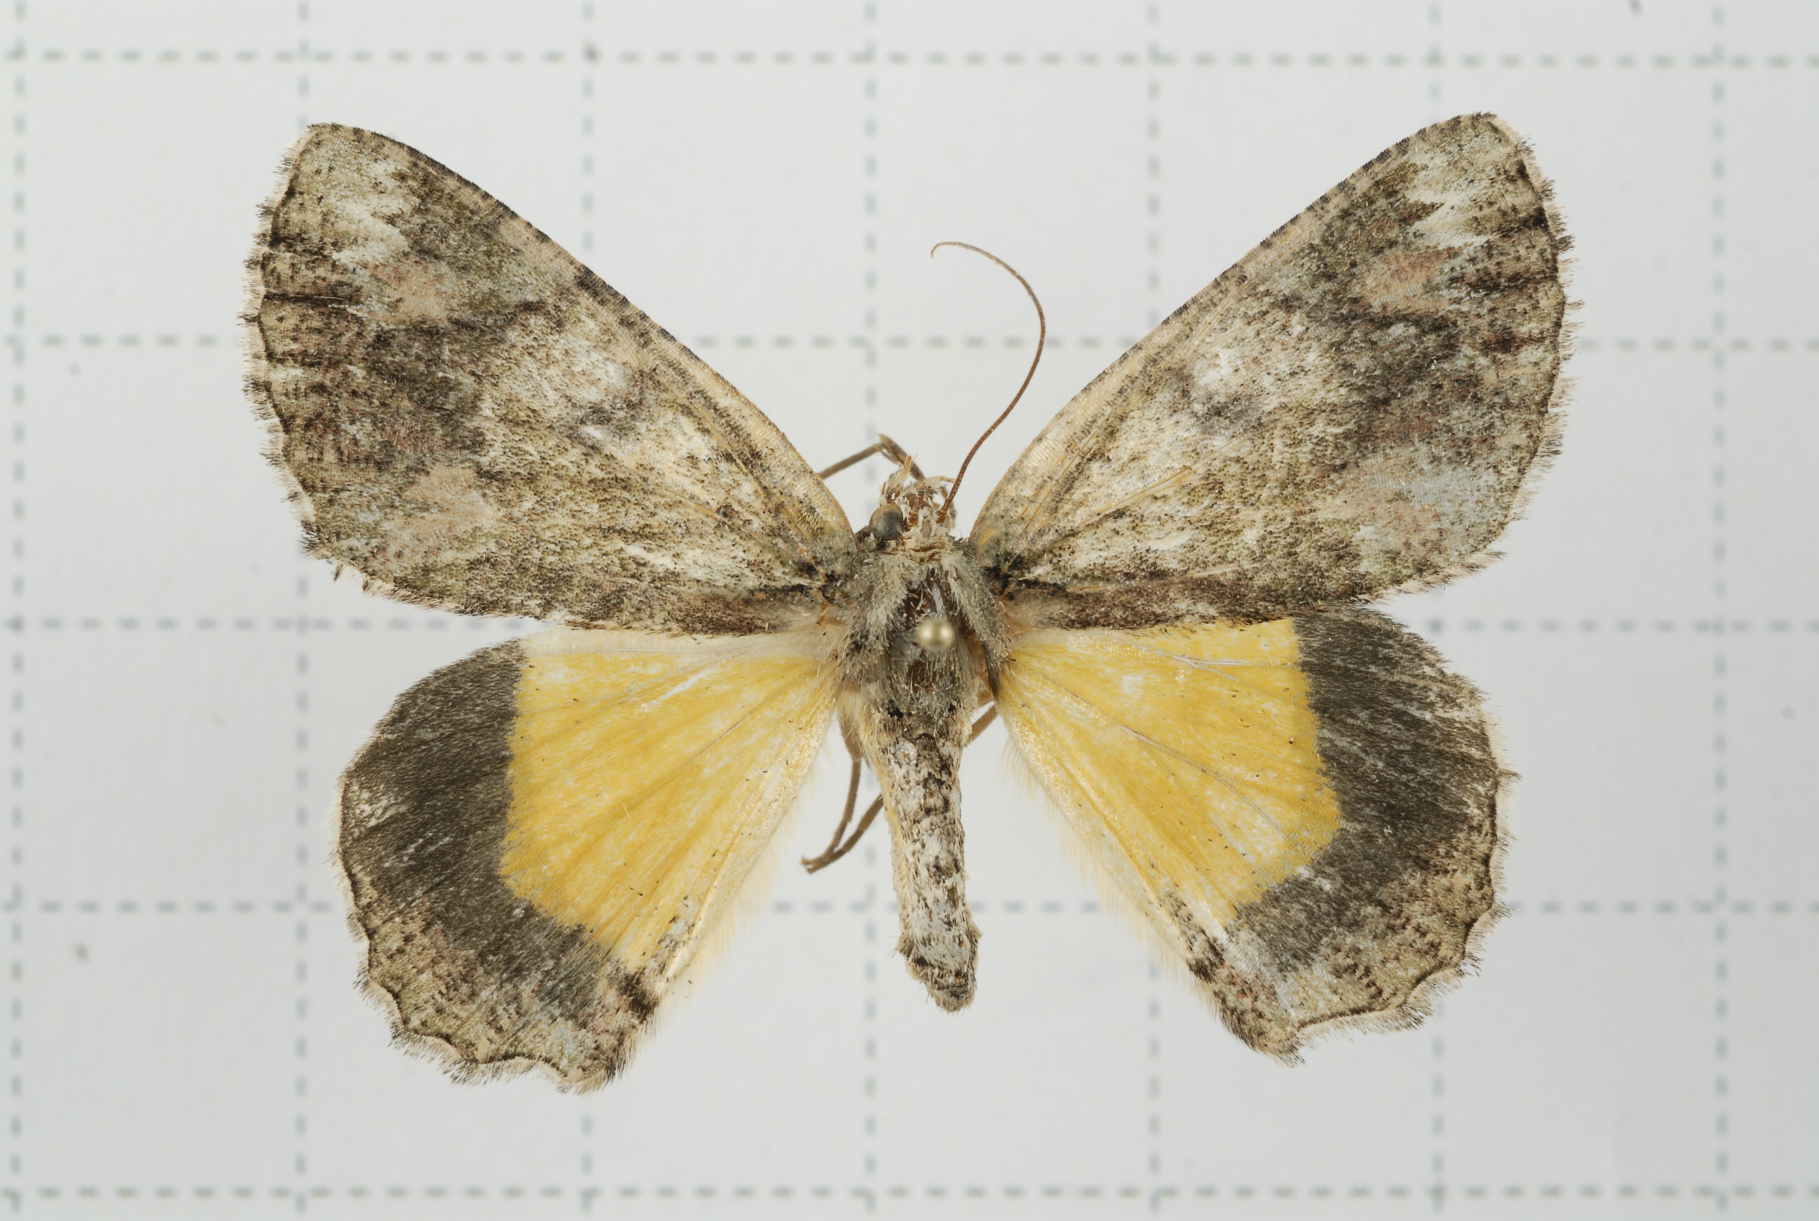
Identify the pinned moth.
Dindica wilemani
